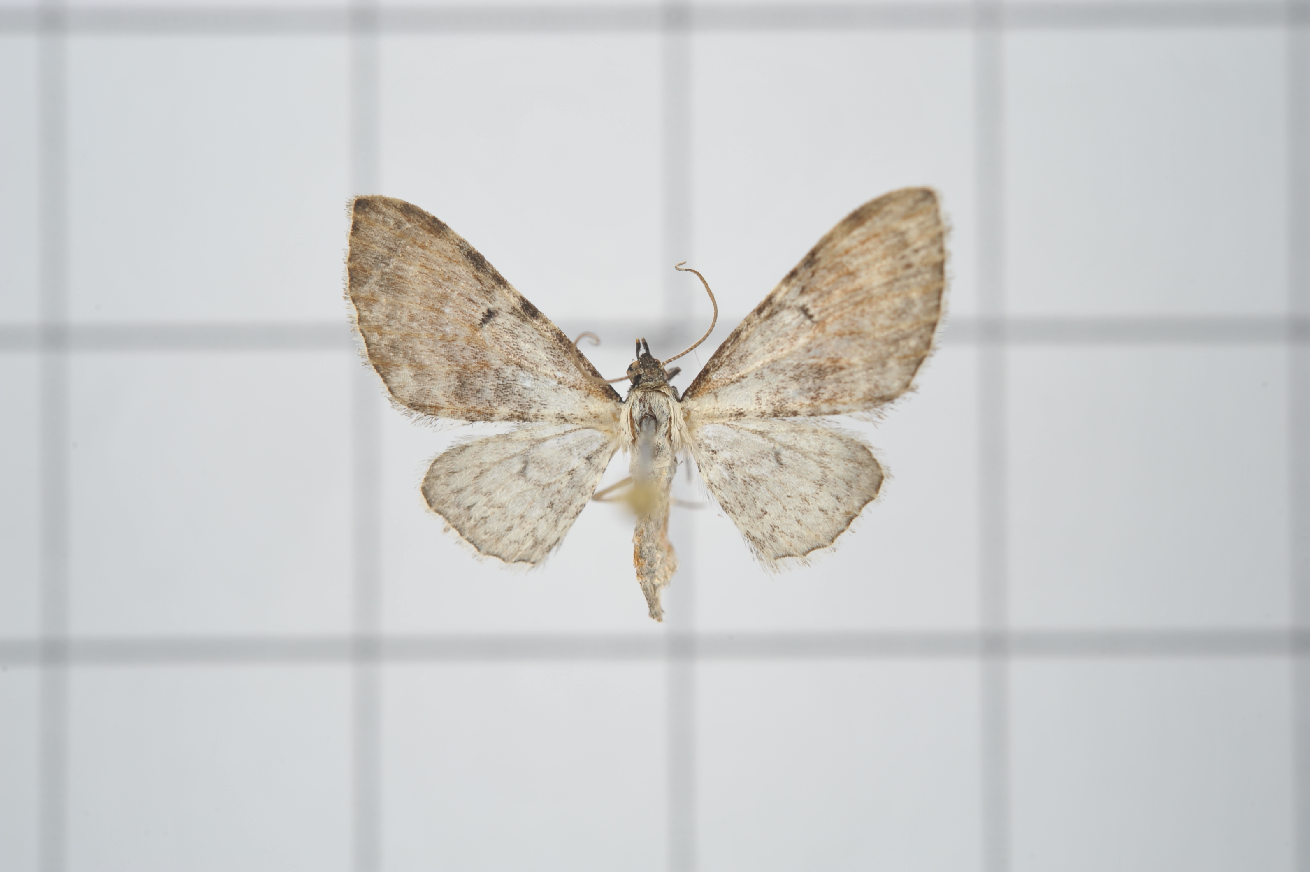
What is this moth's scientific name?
Eupithecia mundiscripta
